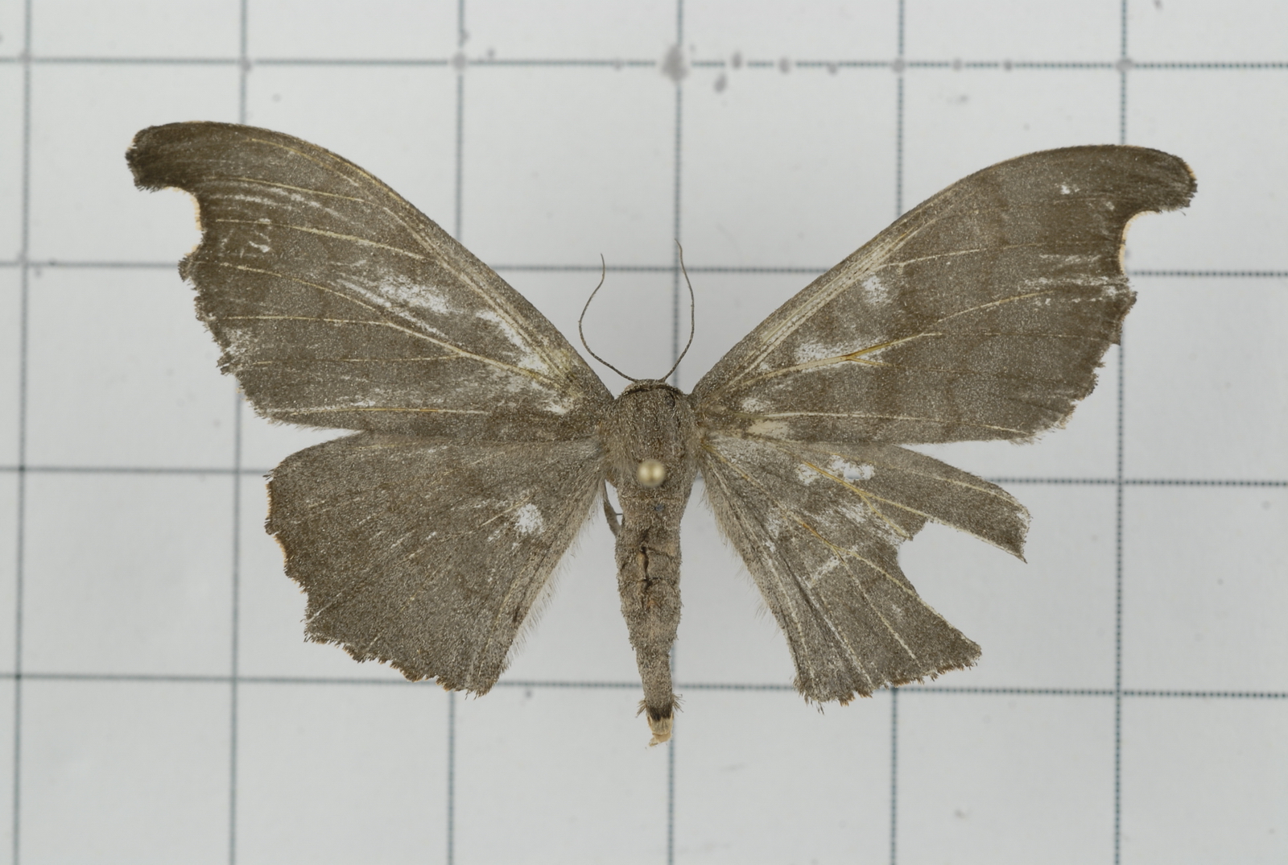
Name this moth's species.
Hyposidra talaca talaca
